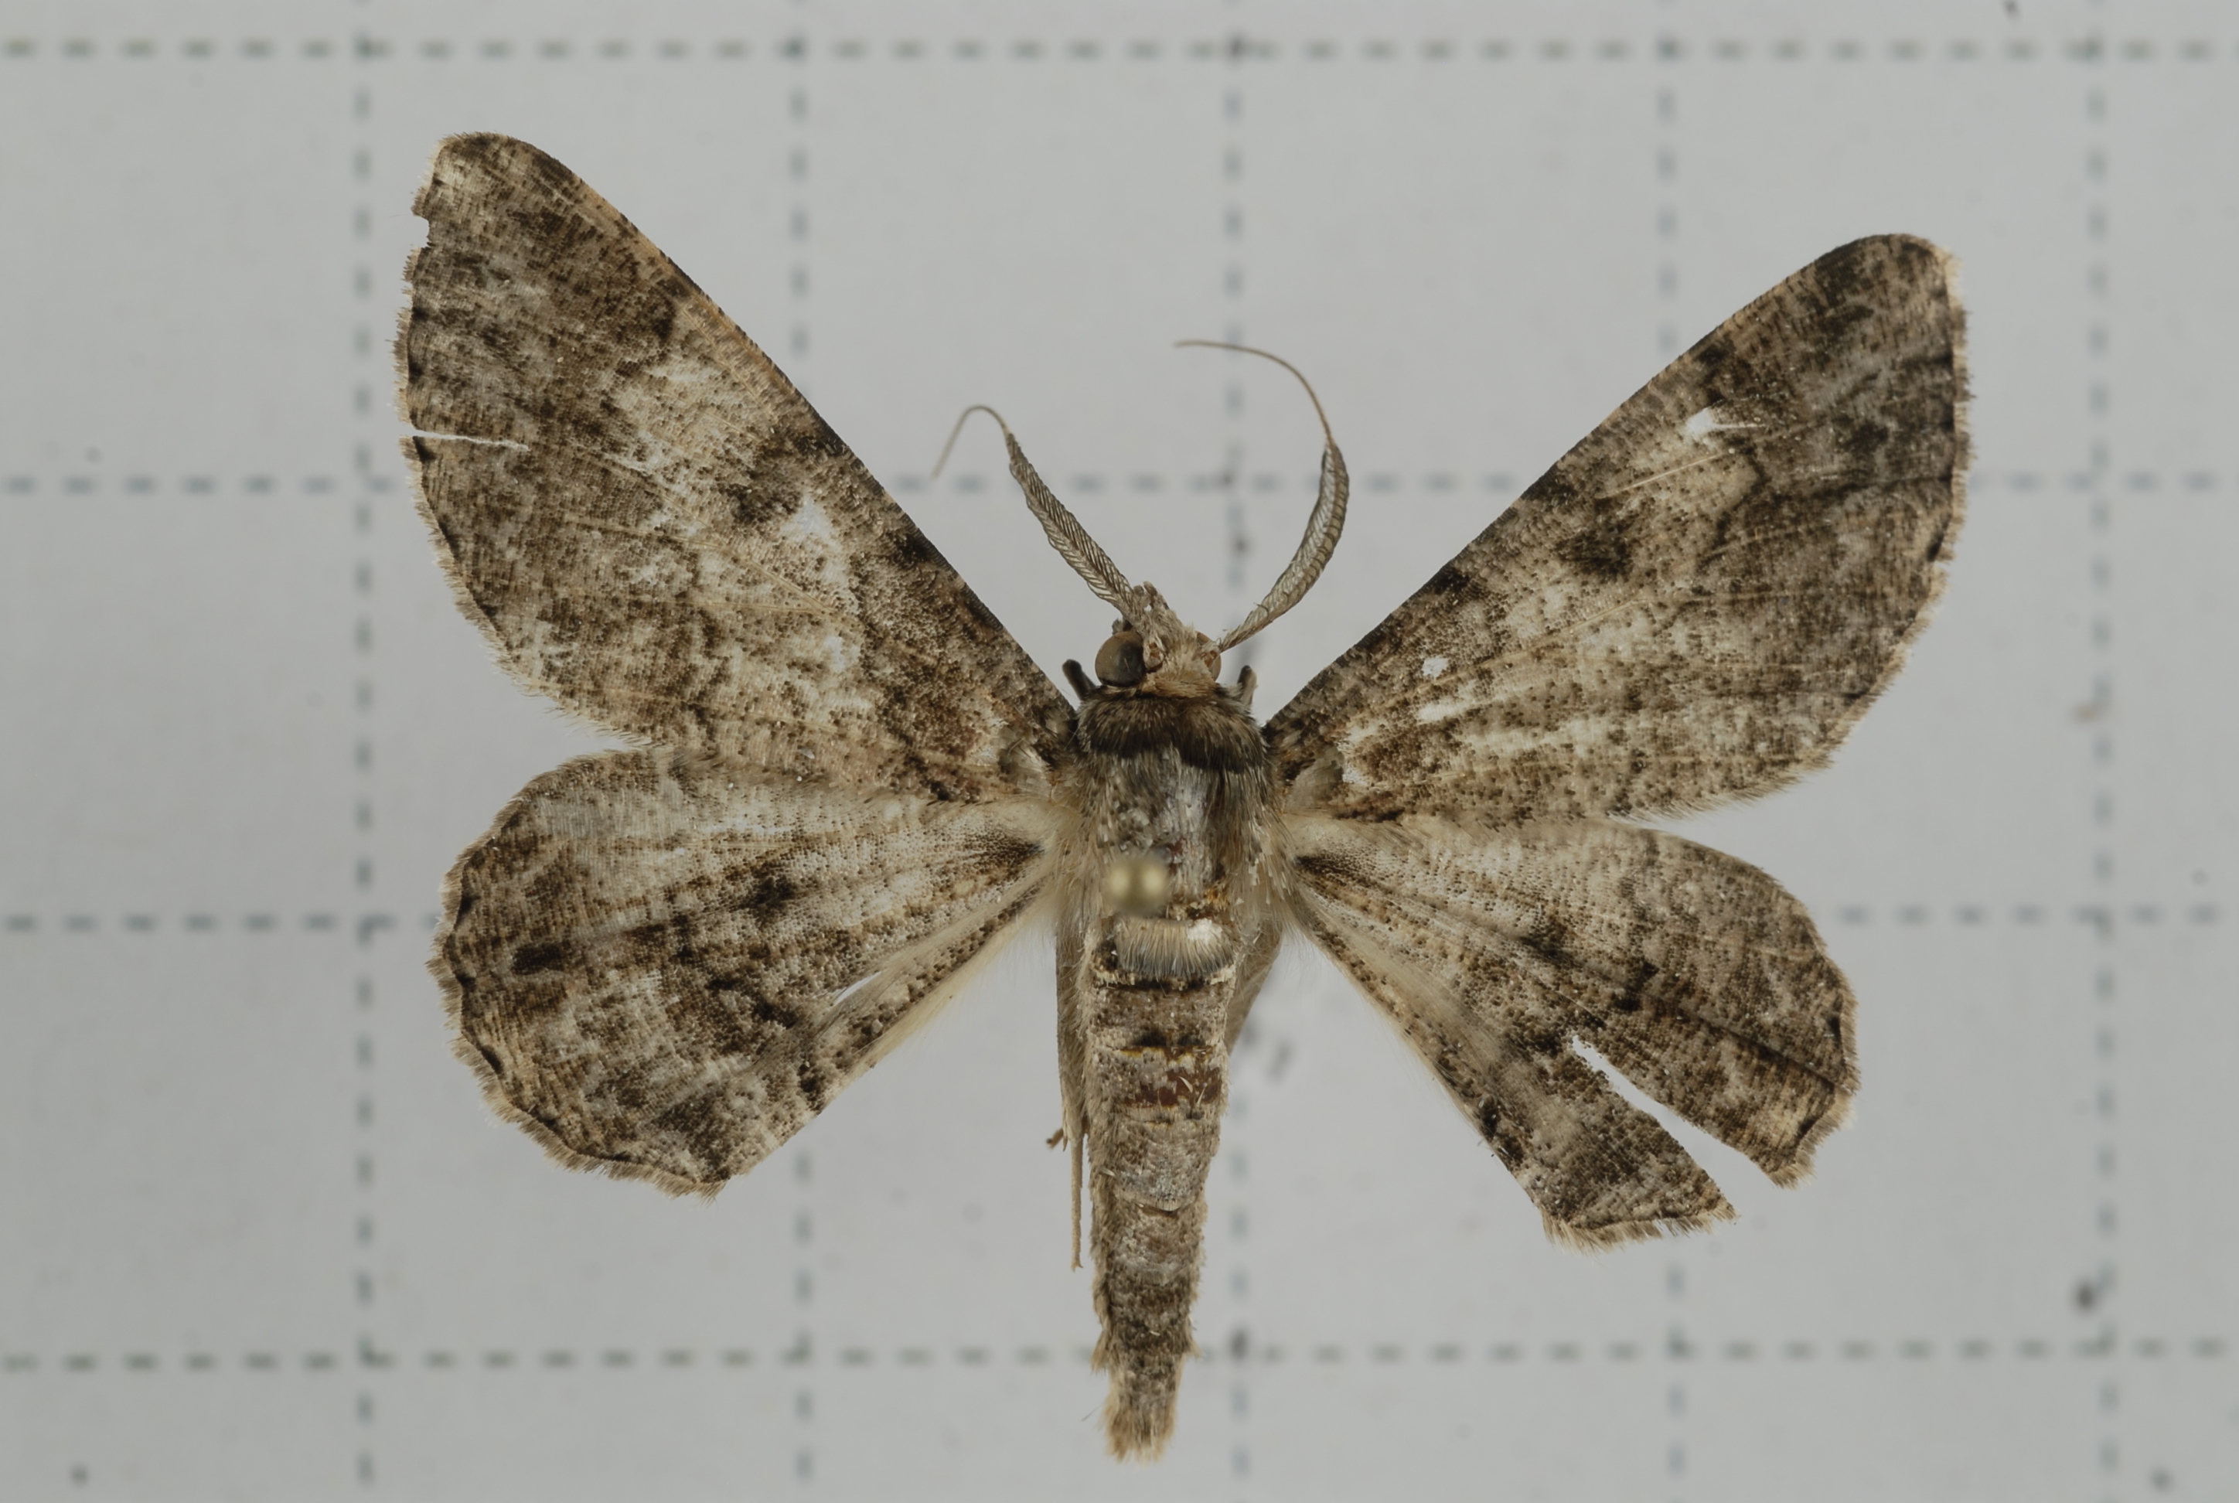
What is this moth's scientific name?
Cleora alienaria
